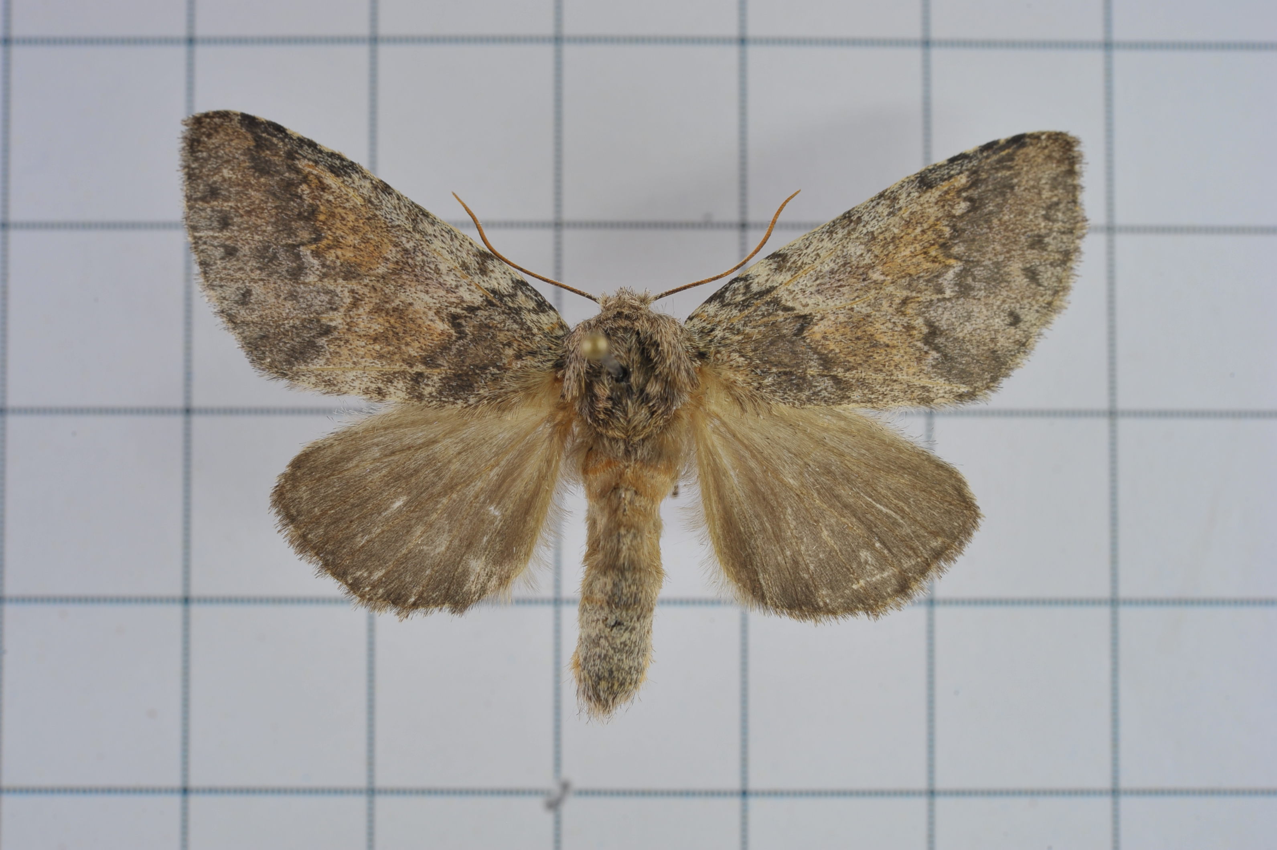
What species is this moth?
Disparia diluta variegata
